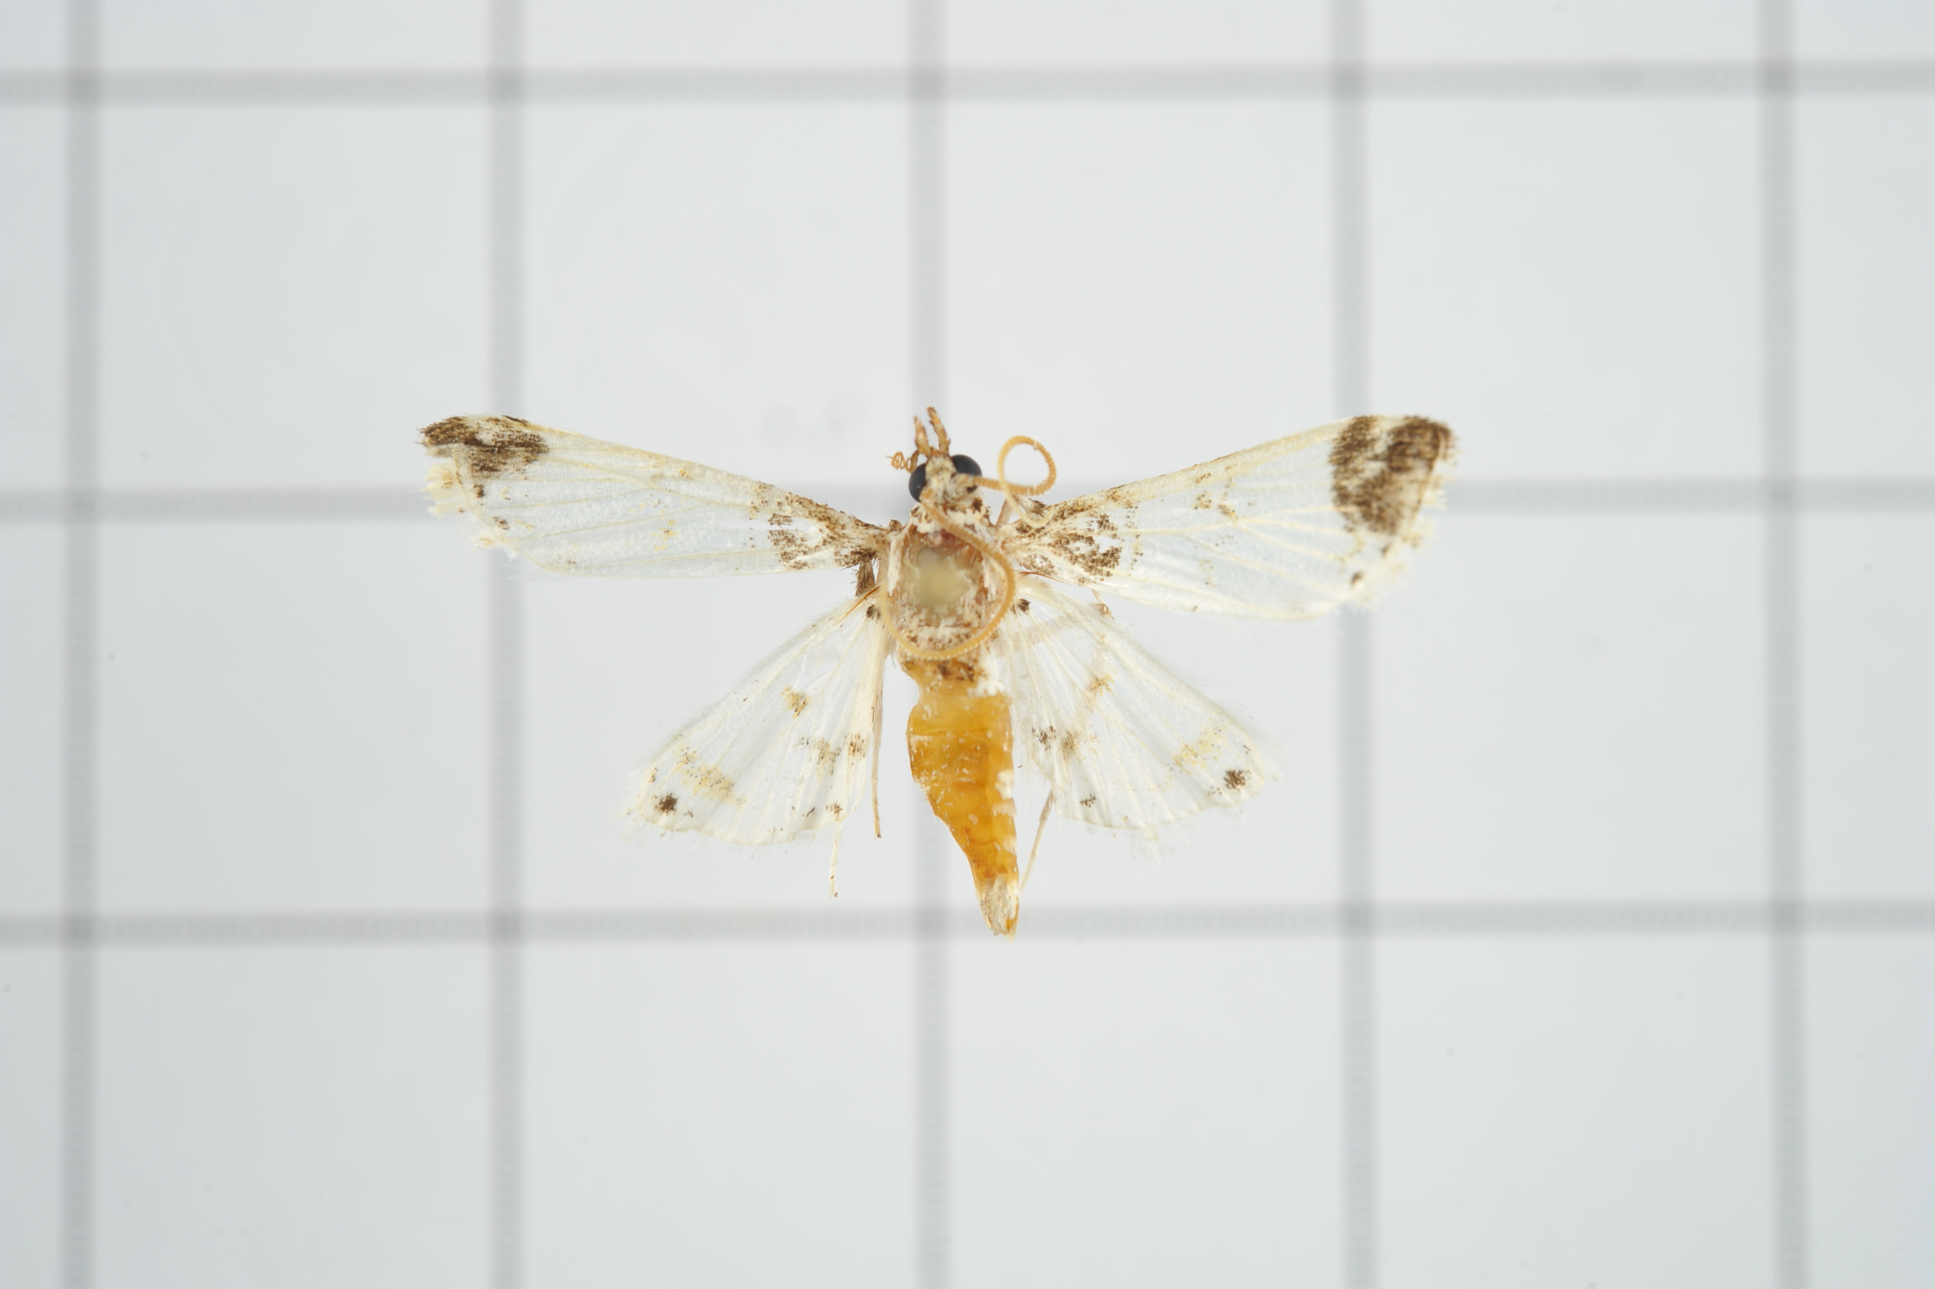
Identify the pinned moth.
Analyta apicalis
